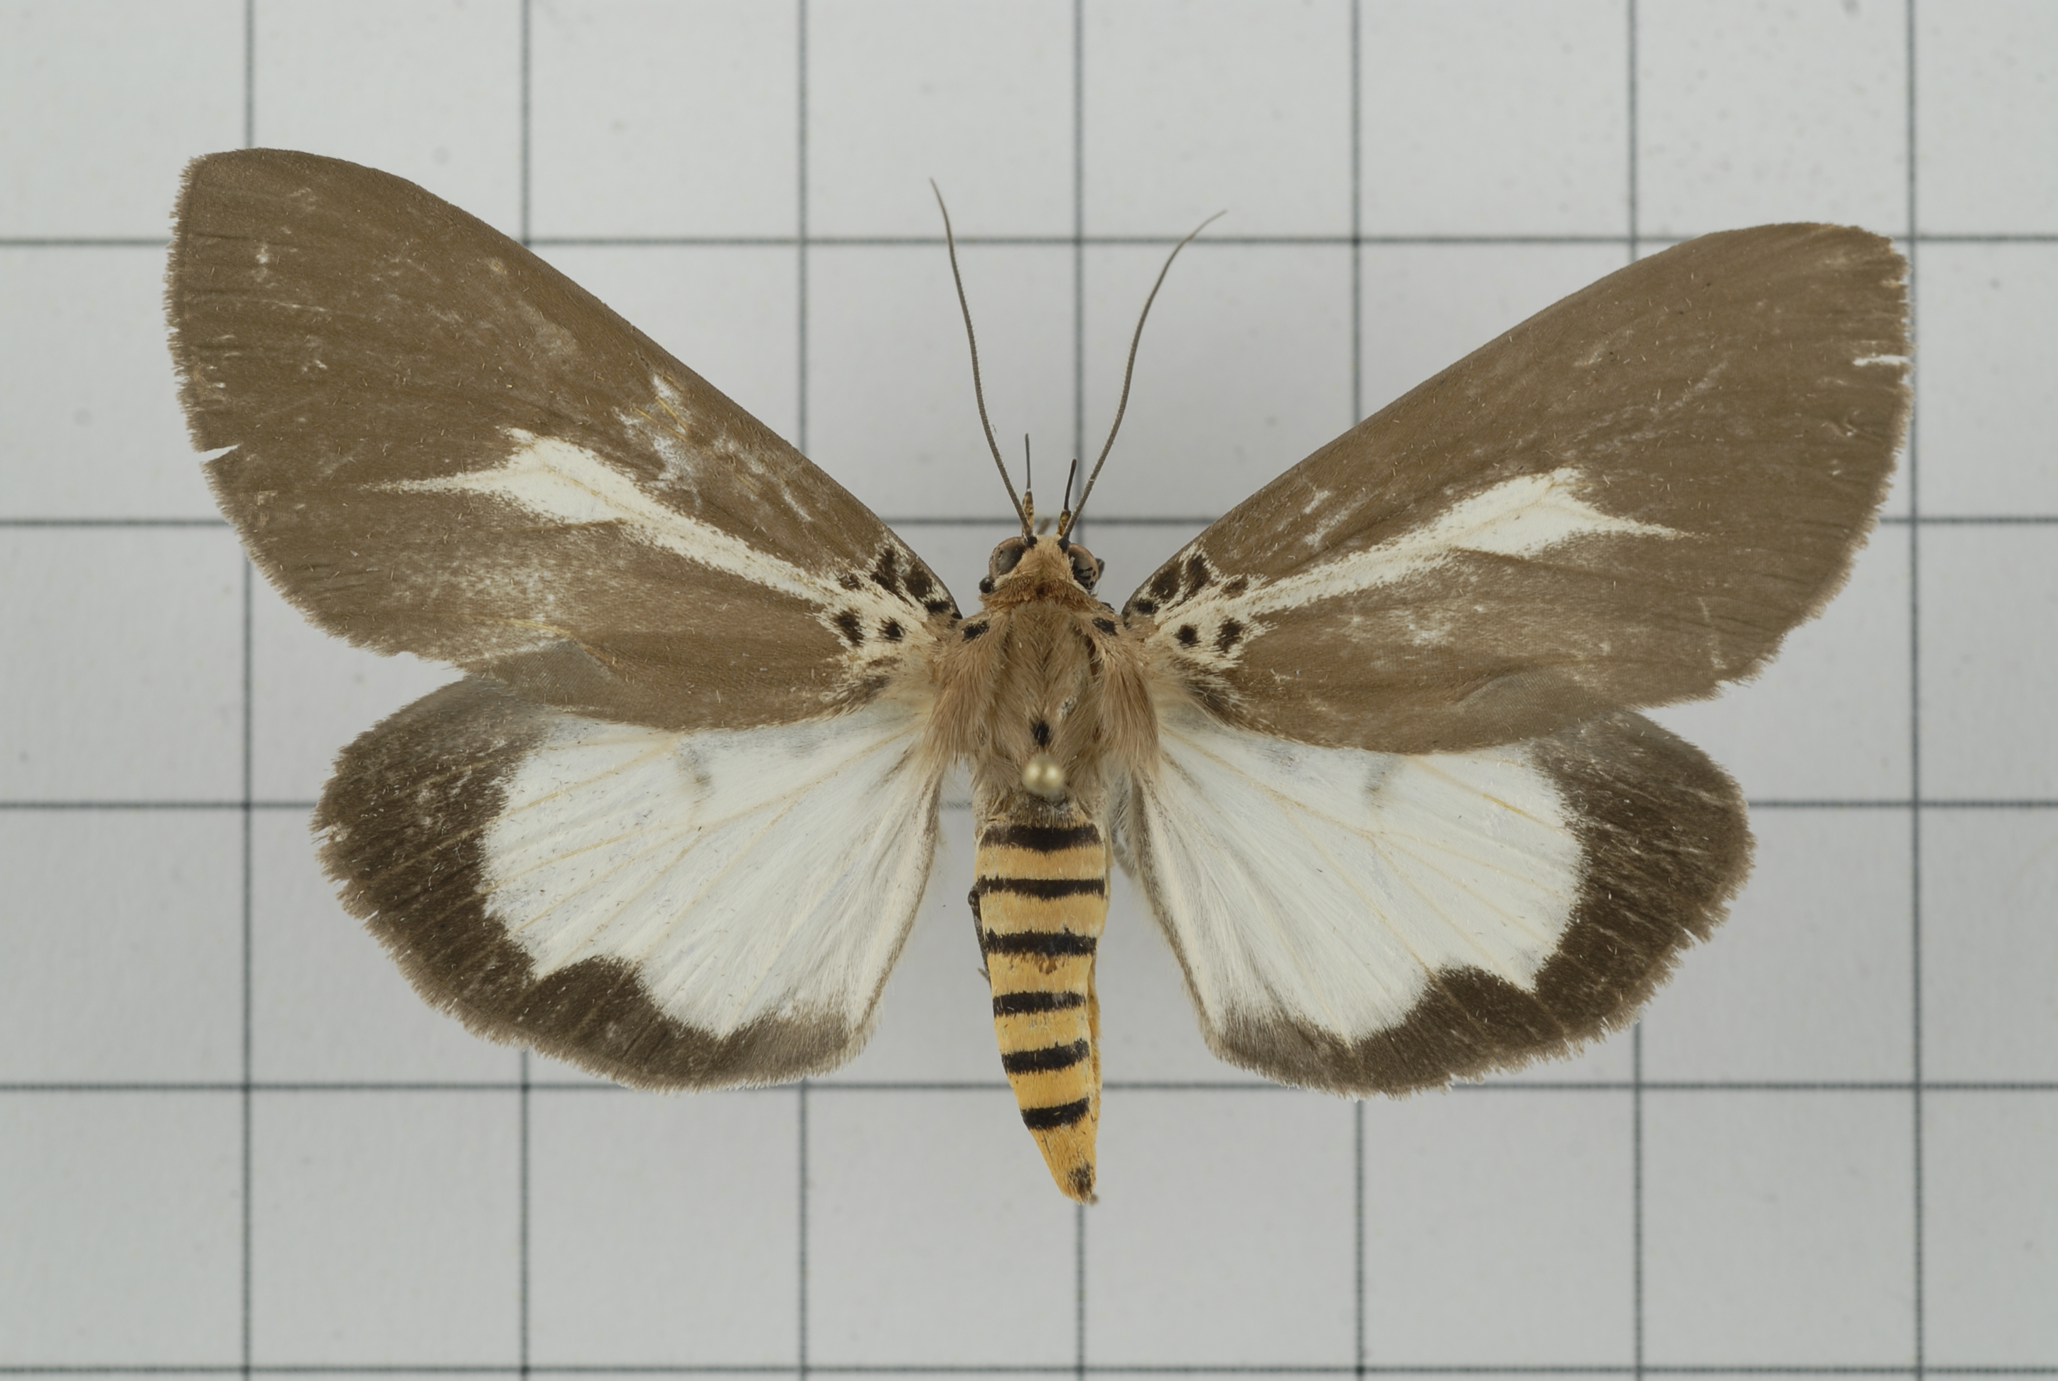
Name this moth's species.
Asota heliconia zebrina
